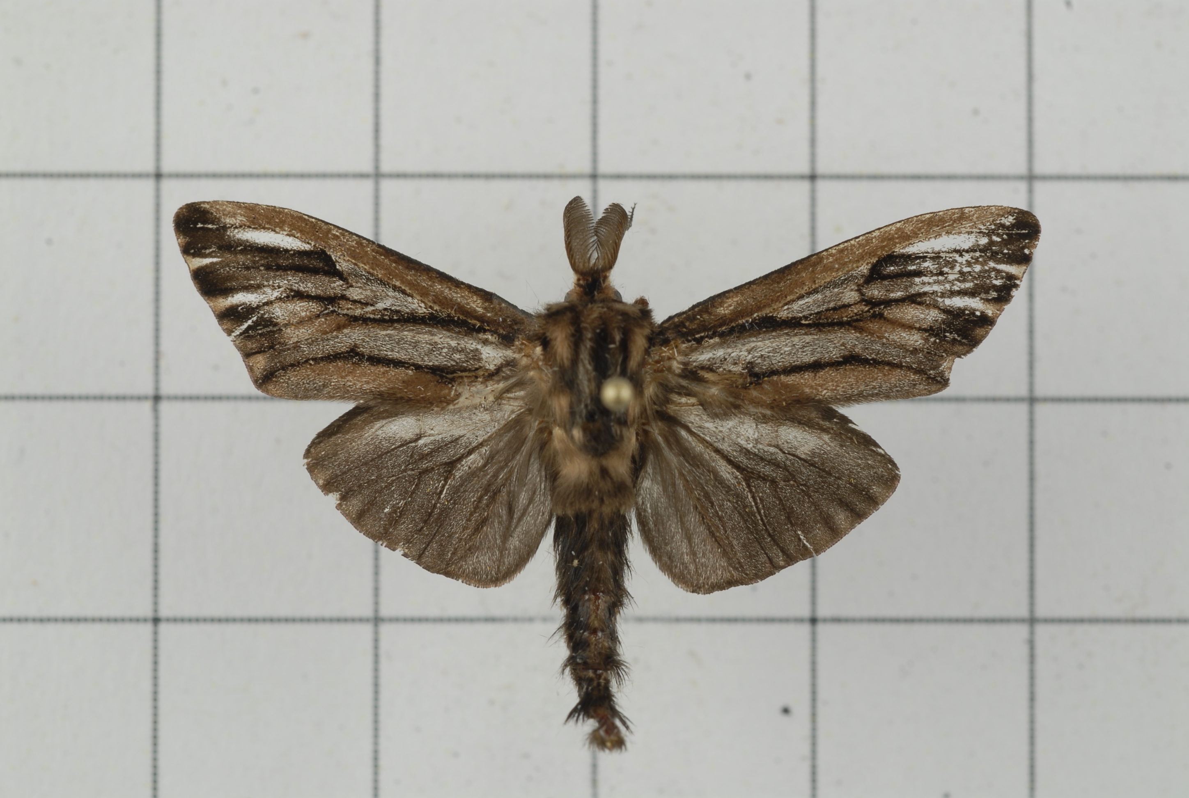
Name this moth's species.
Eumeta variegata
